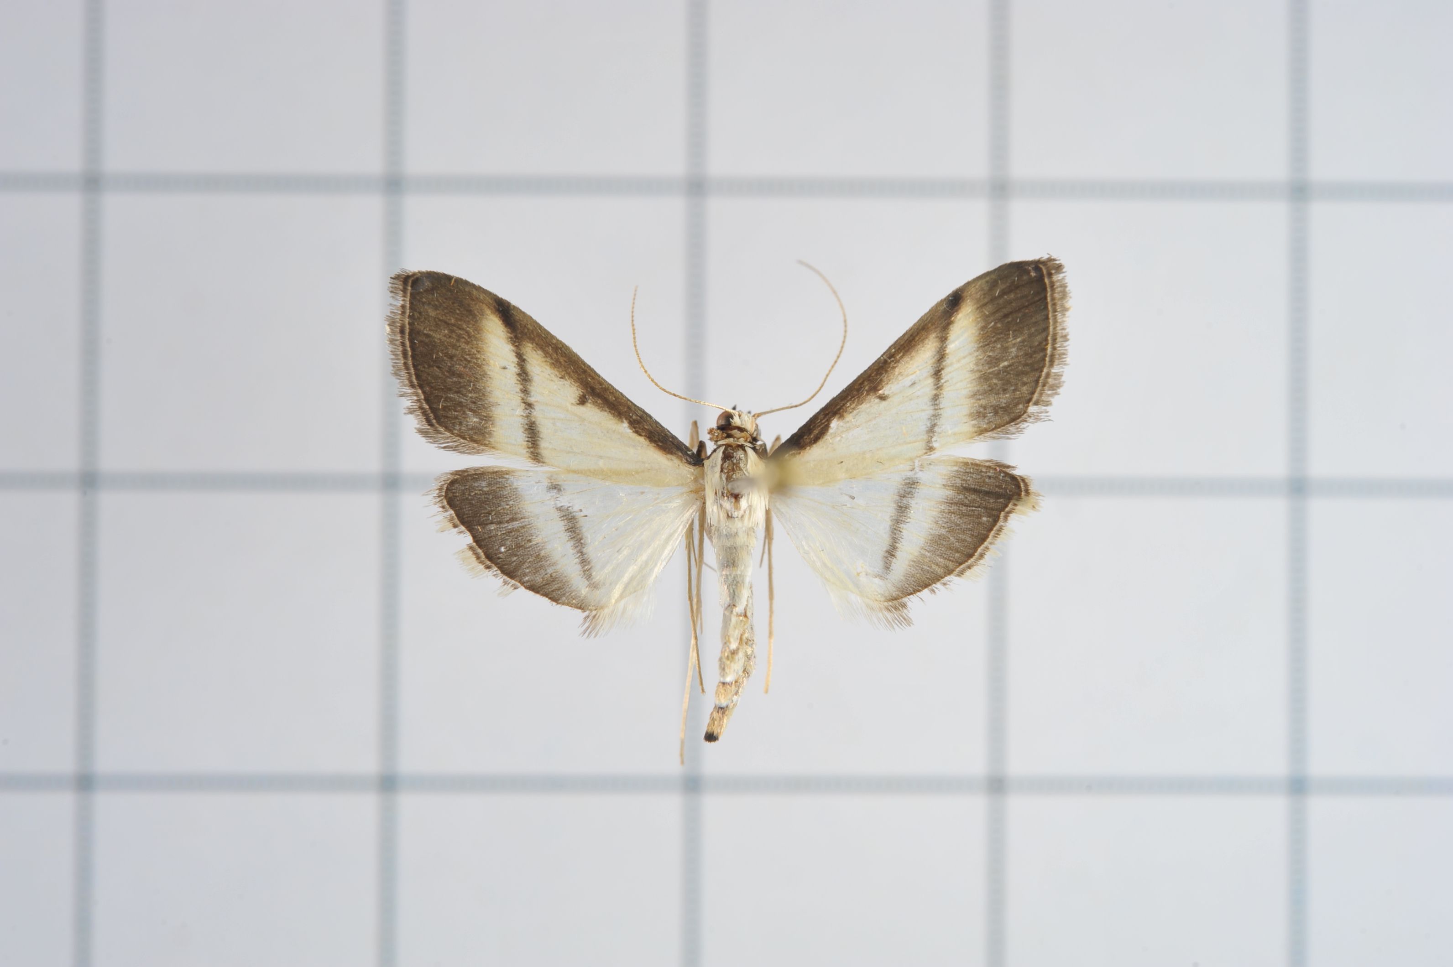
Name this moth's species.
Bradina diagonalis
